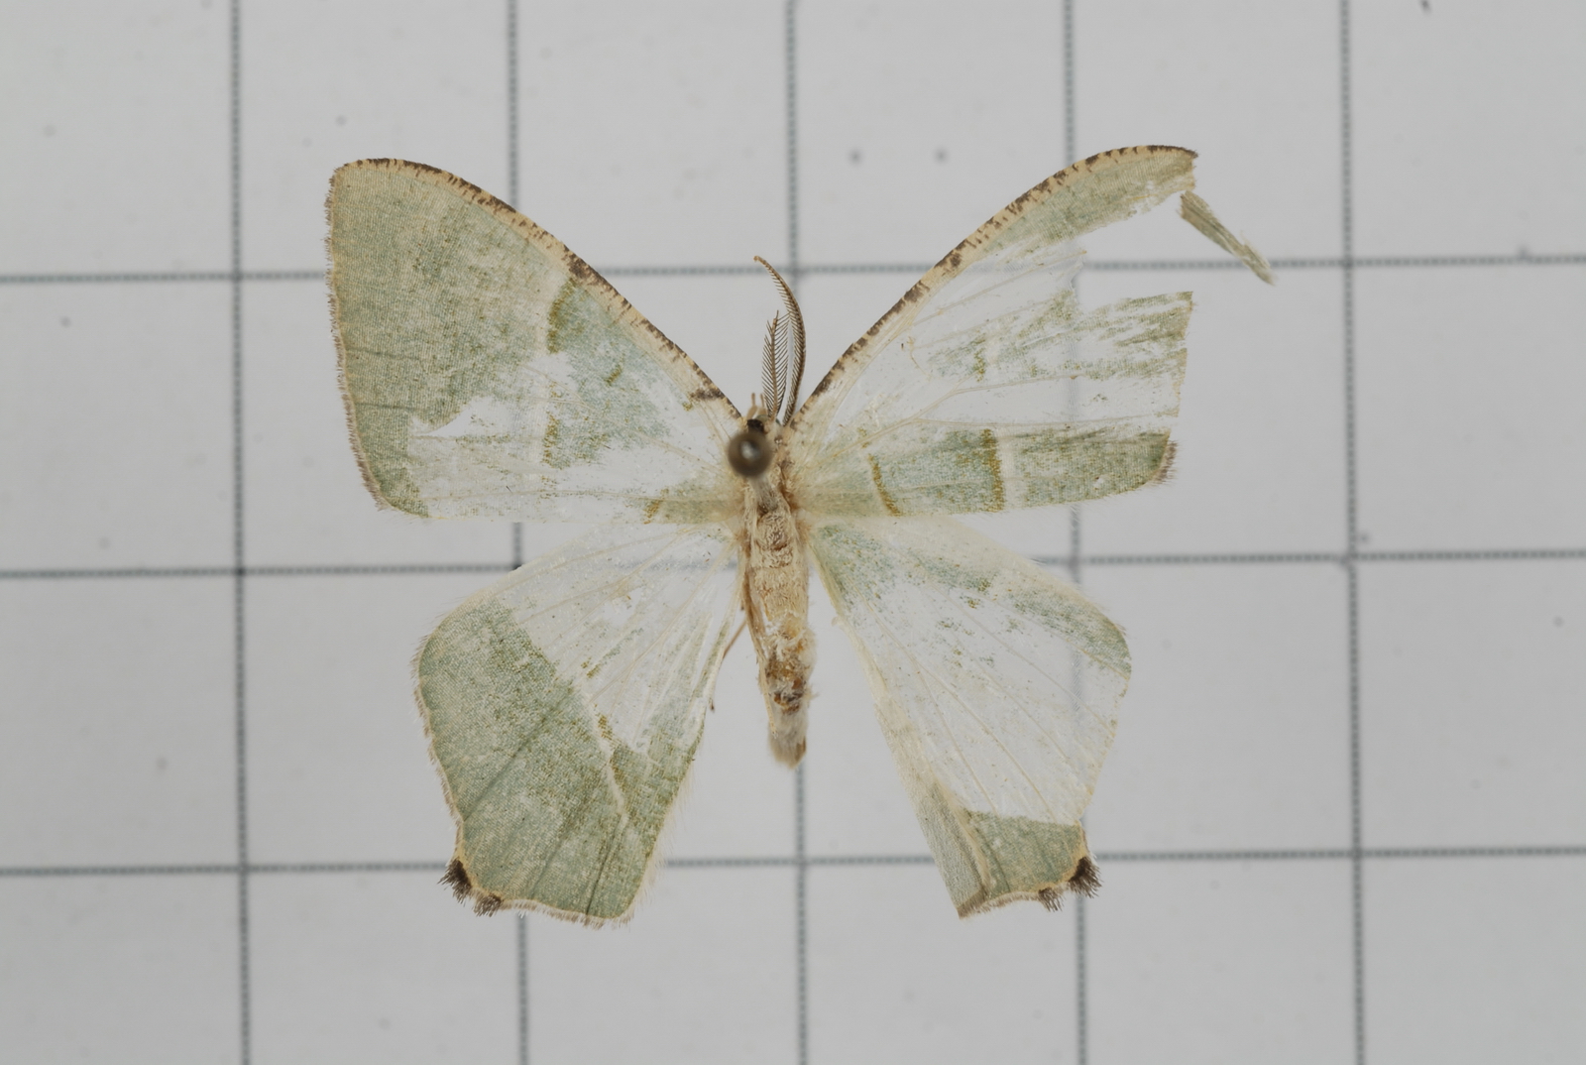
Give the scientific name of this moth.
Neohipparchus vallata
